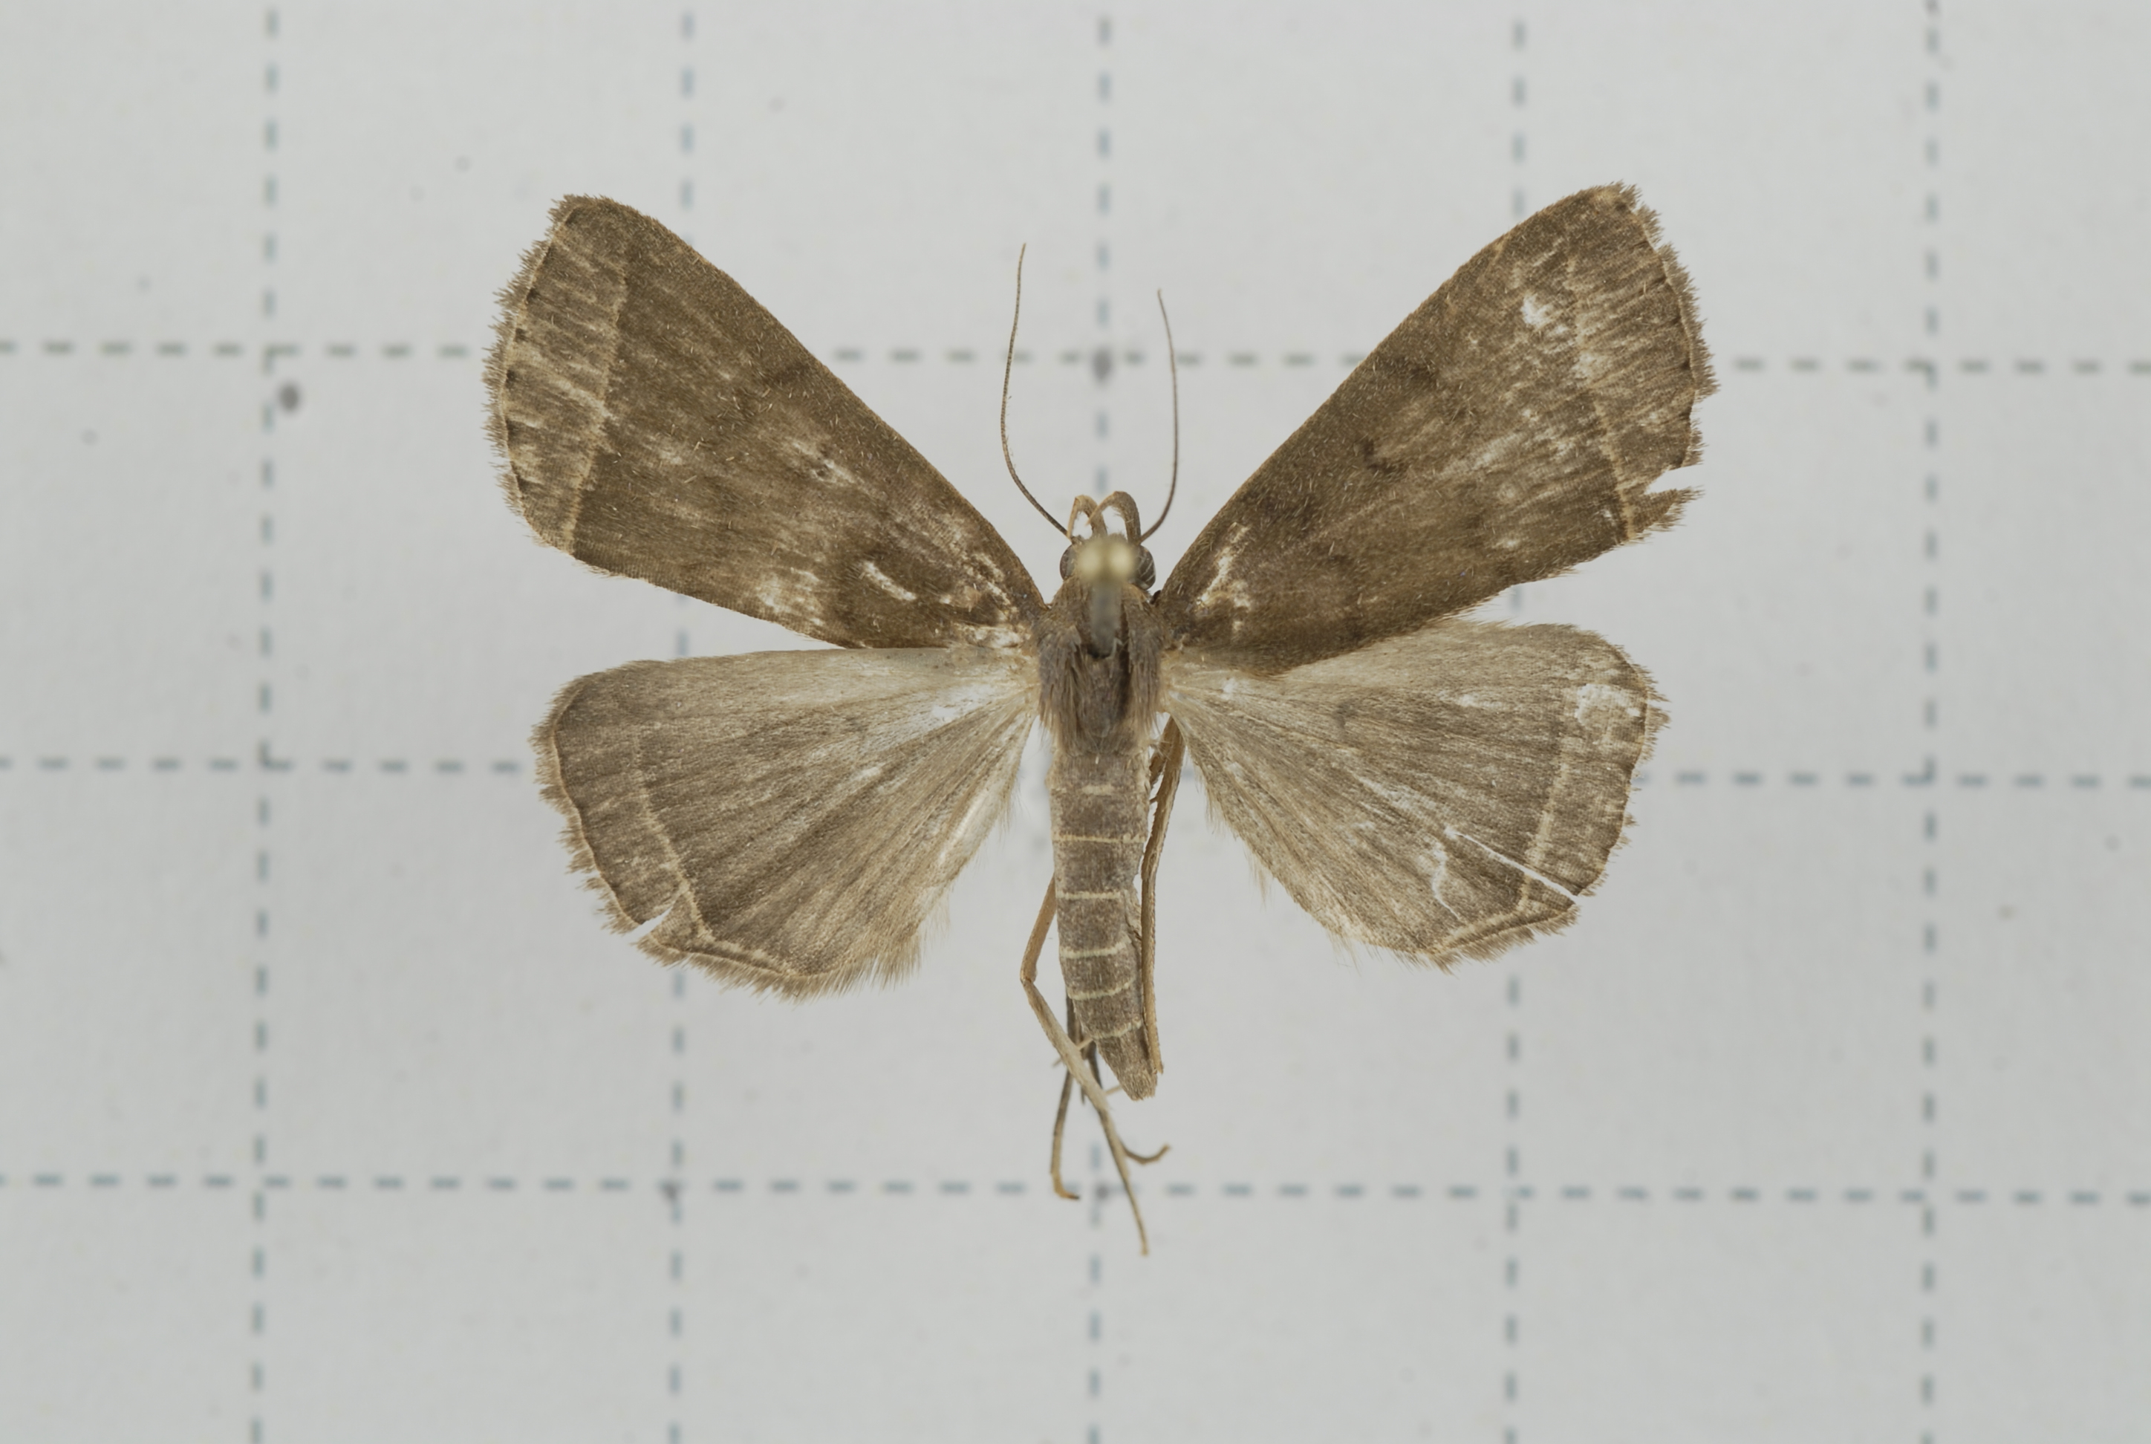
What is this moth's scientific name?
Simplicia cornicalis
